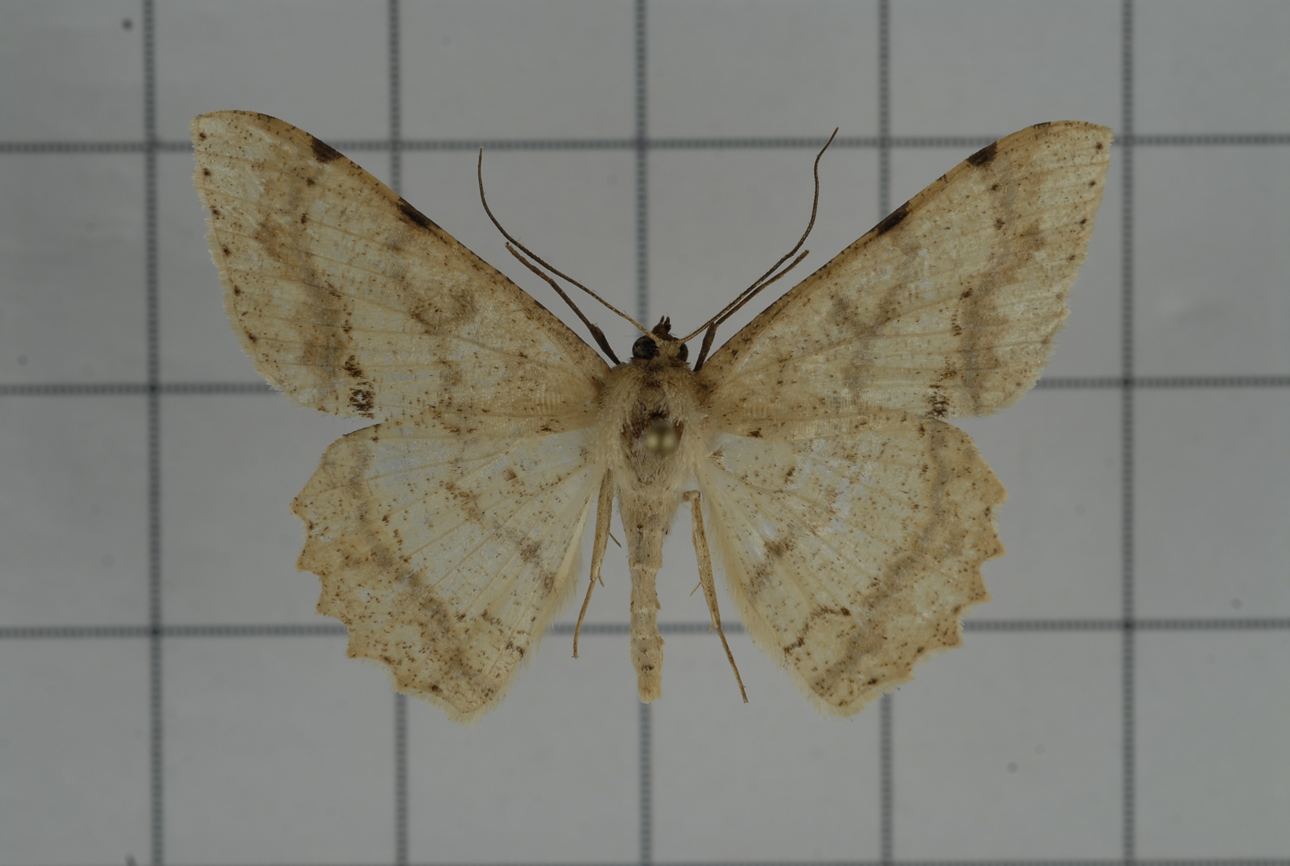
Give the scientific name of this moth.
Luxiaria emphatica
